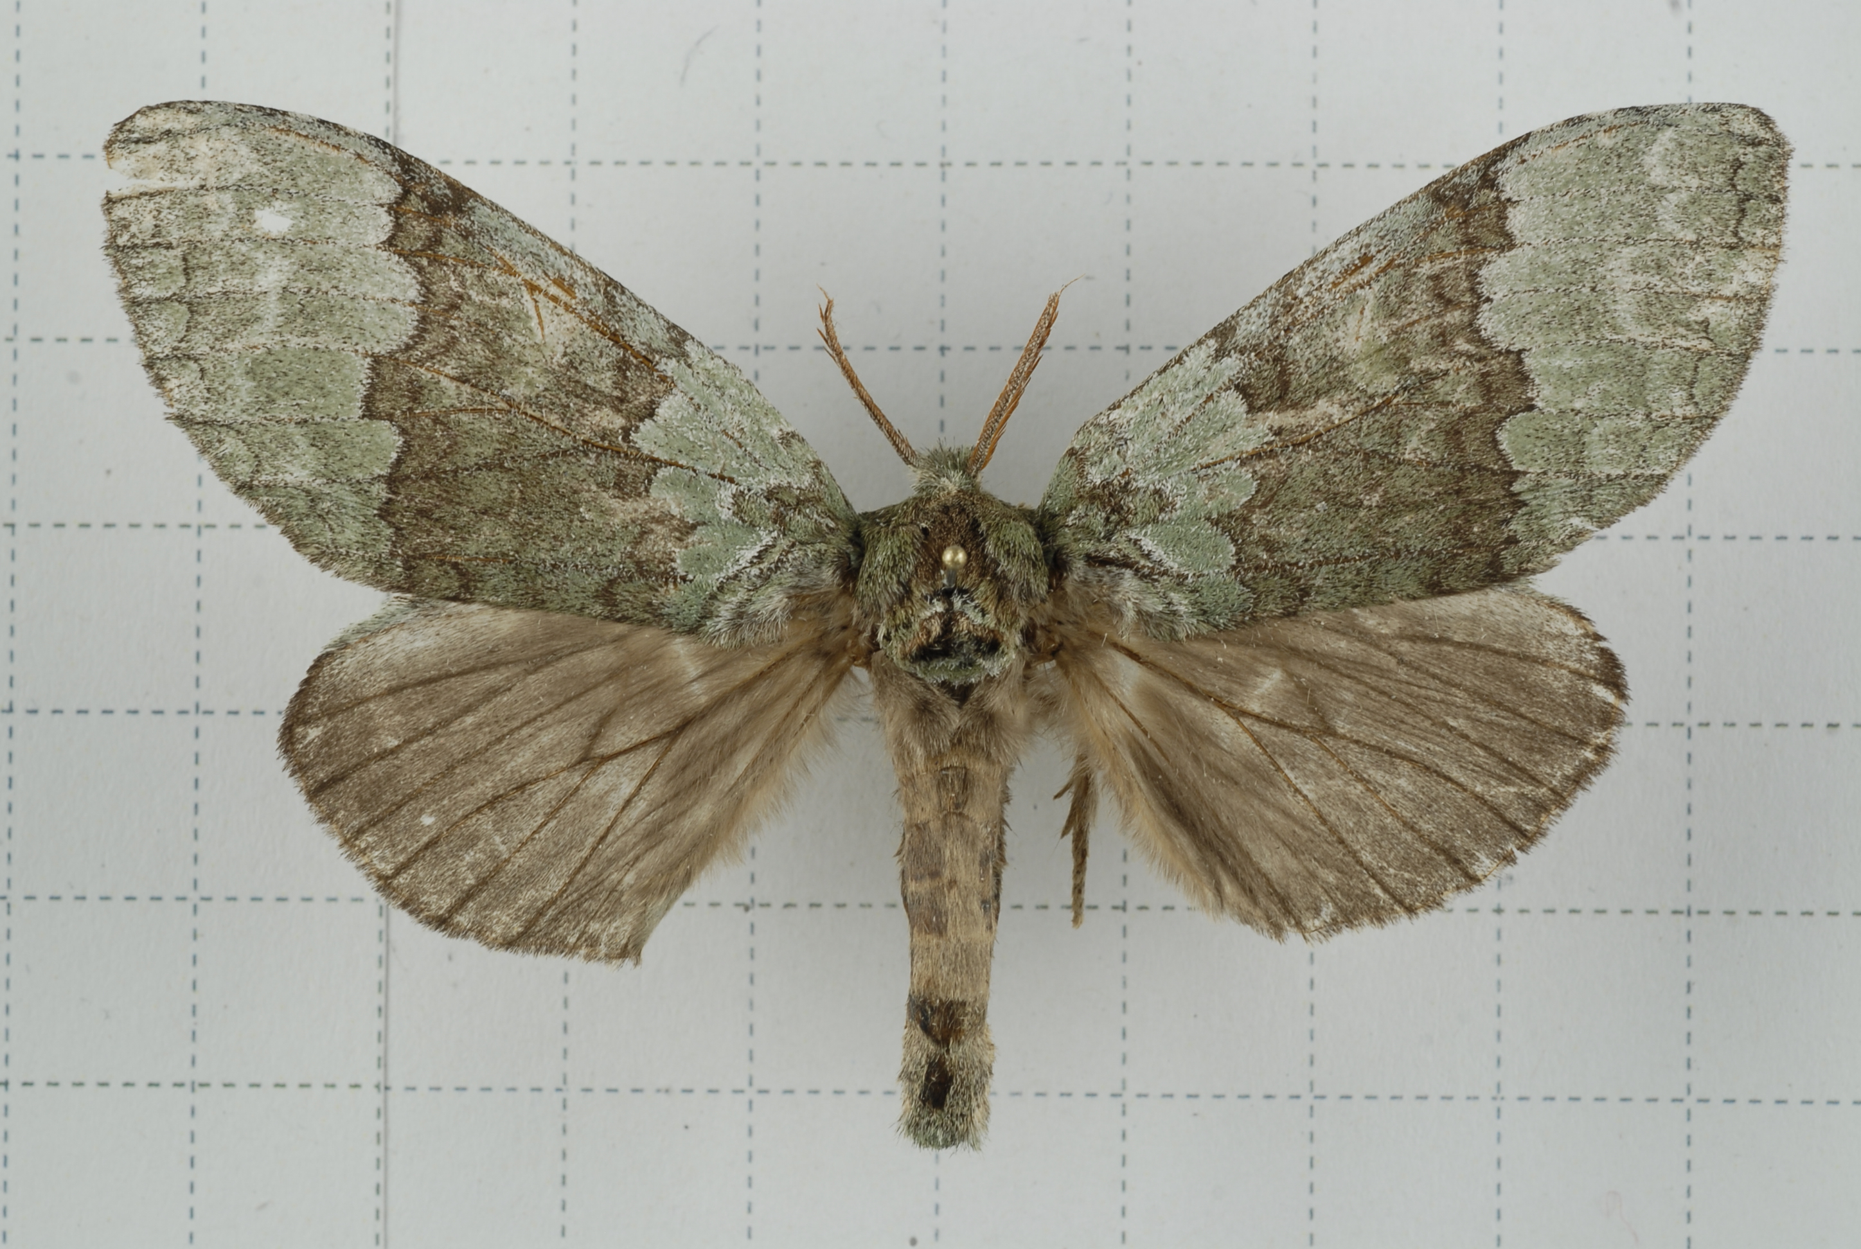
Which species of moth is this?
Netria multispinae multispinae
